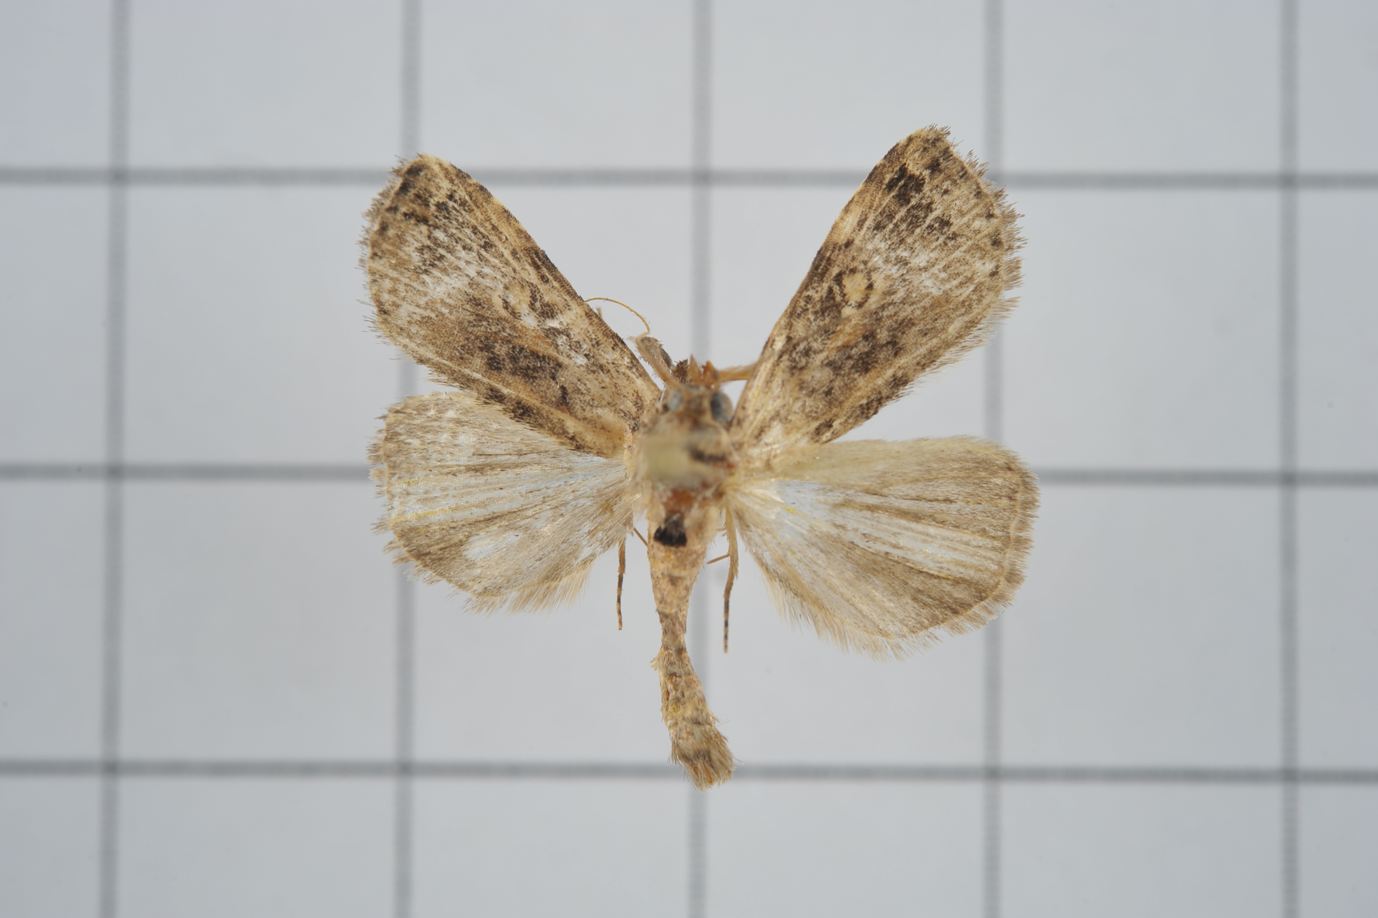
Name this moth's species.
Oglasa sordida
